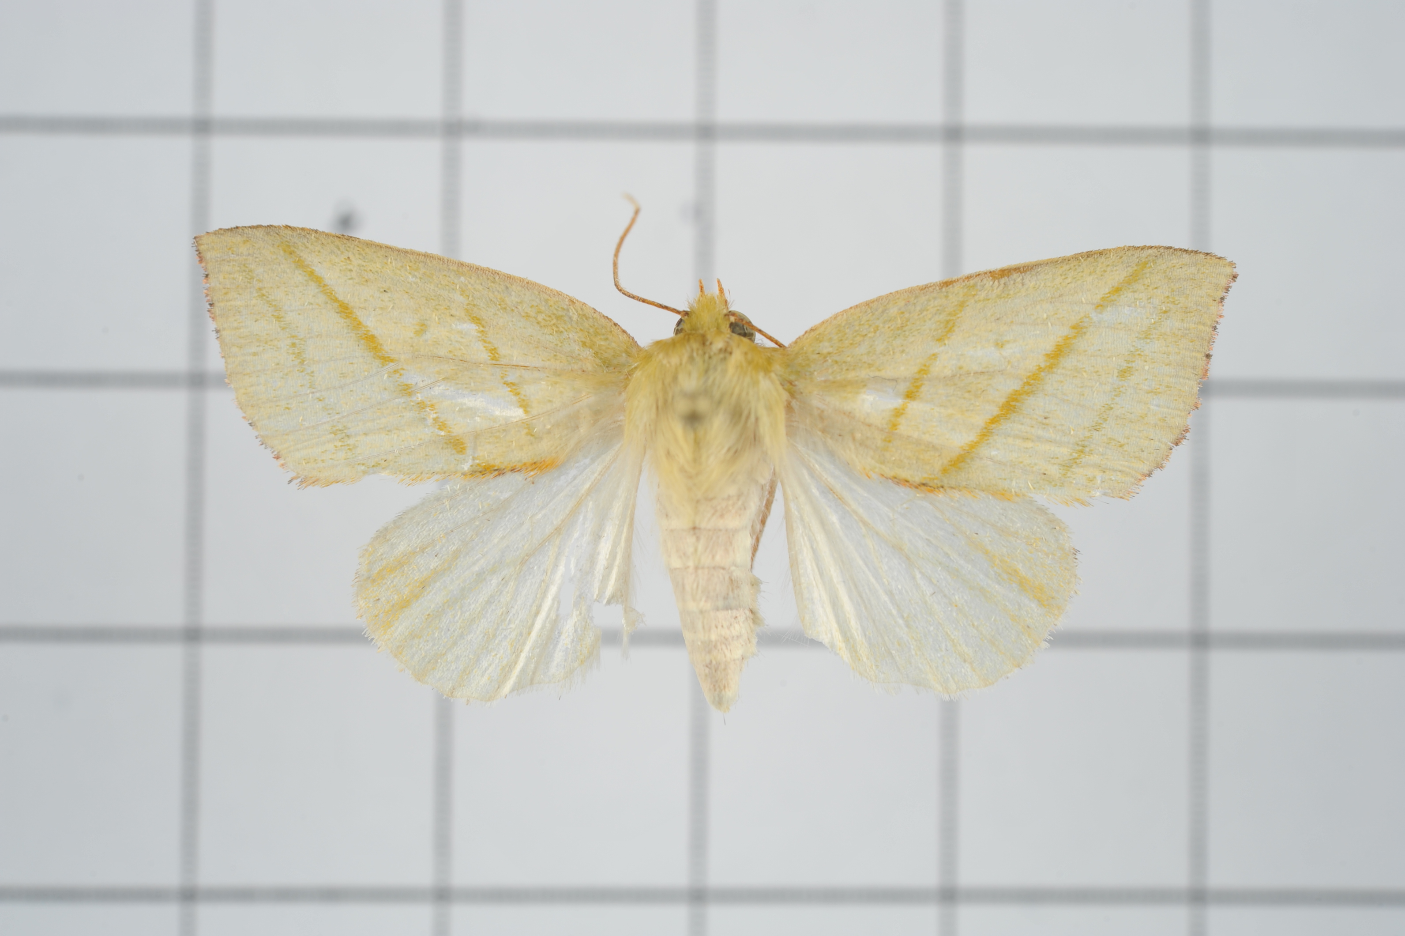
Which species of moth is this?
Hylophilodes esakii
